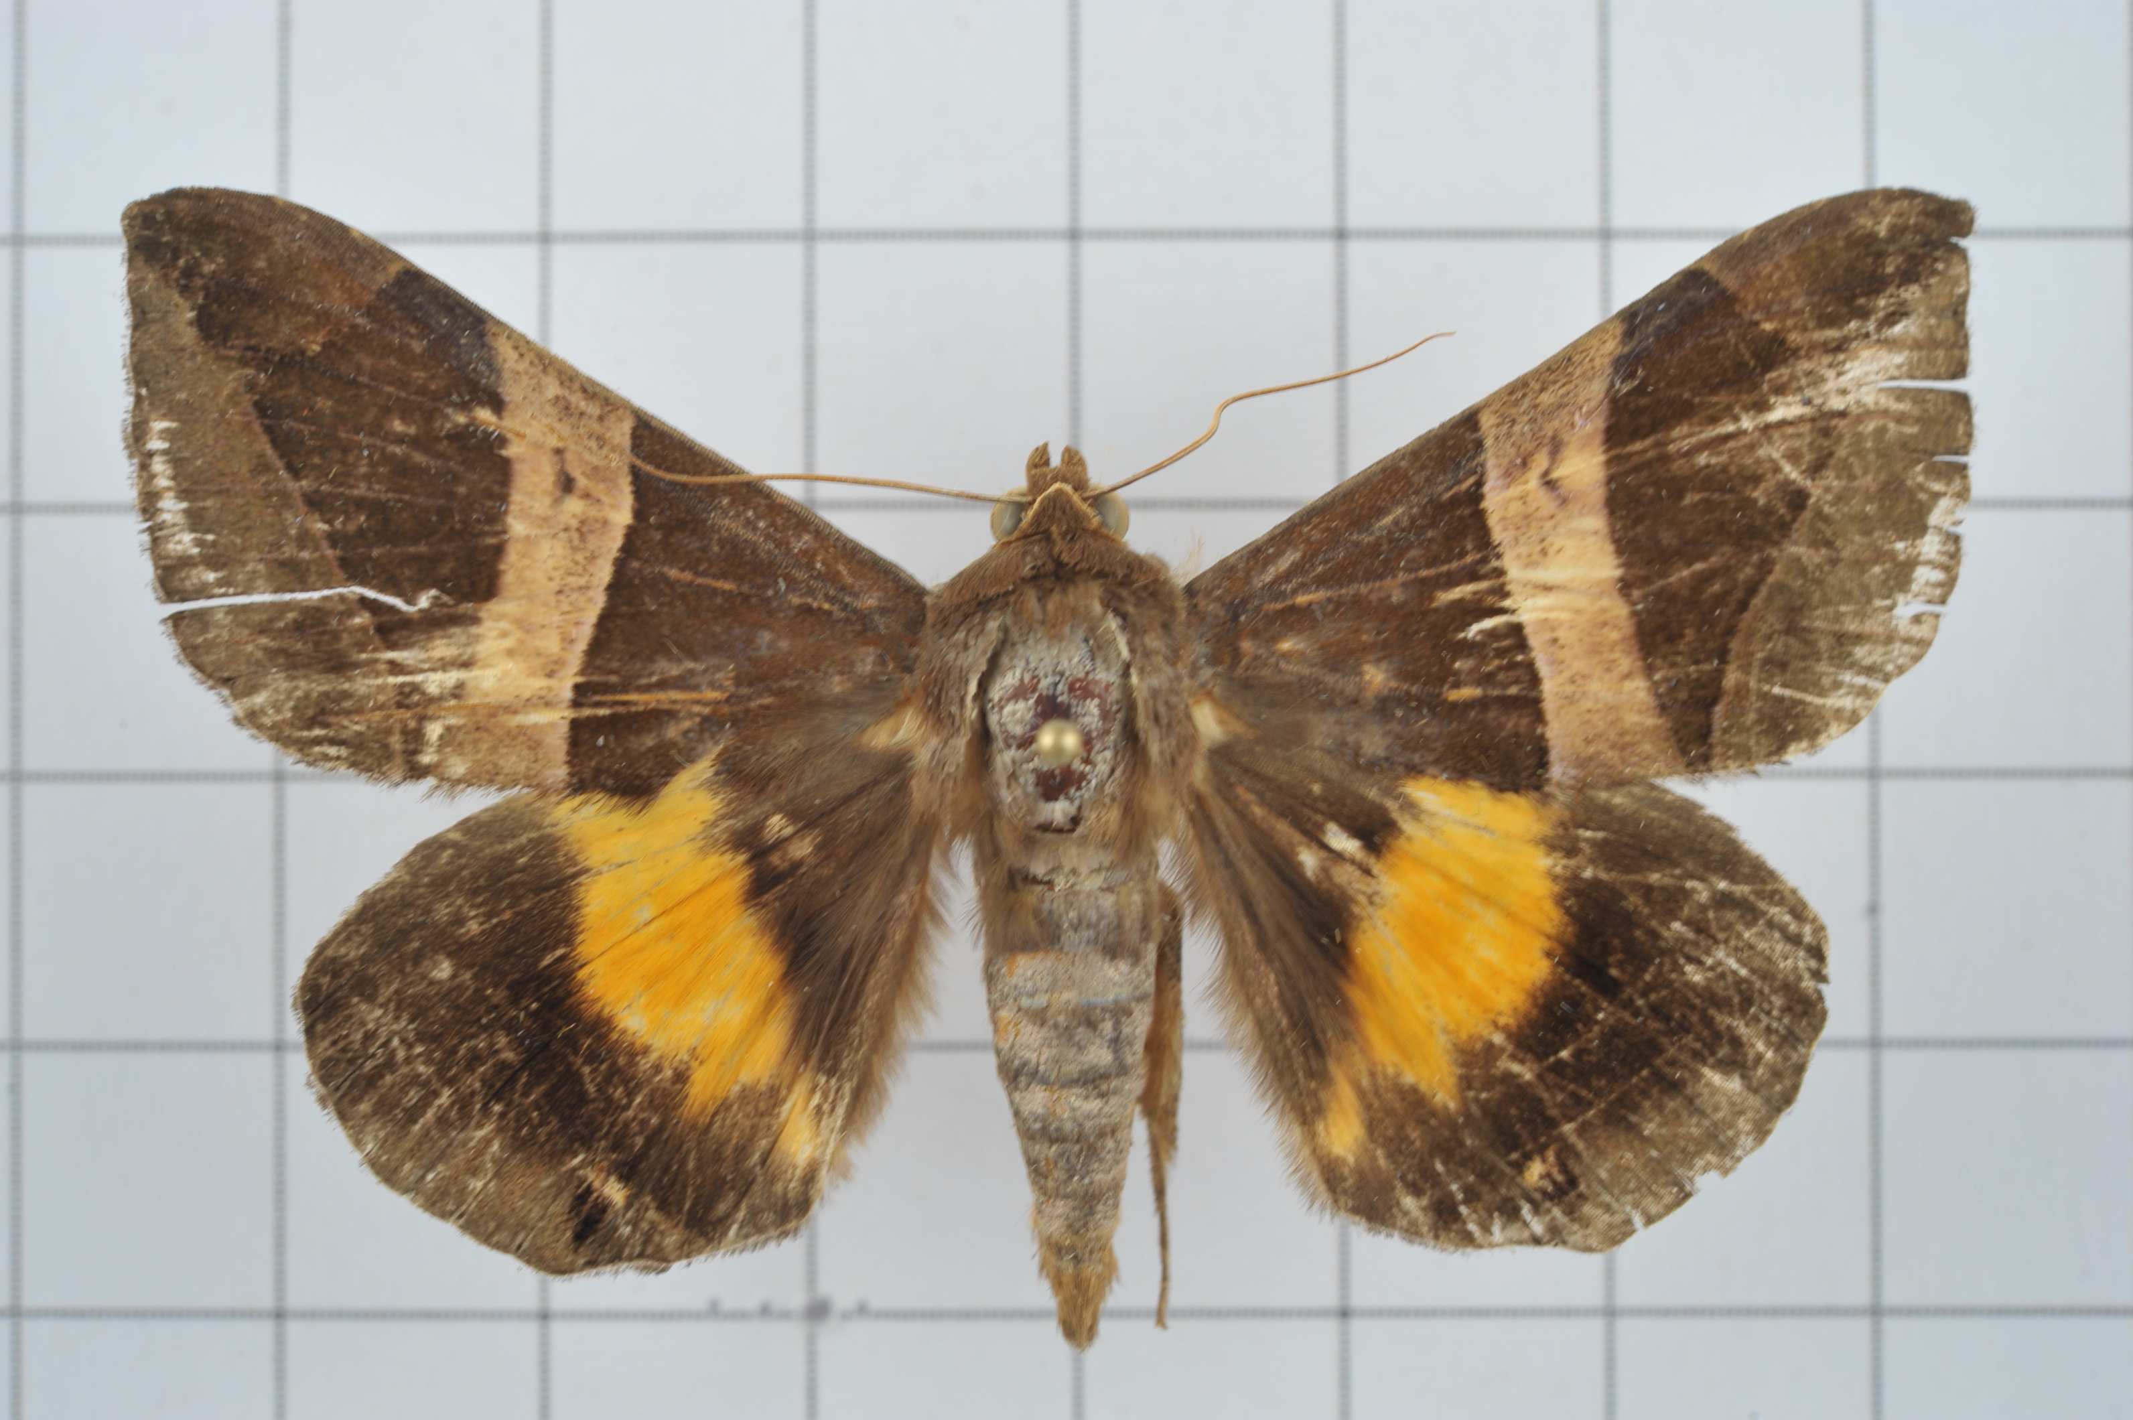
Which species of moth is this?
Bastilla fulvotaenia
